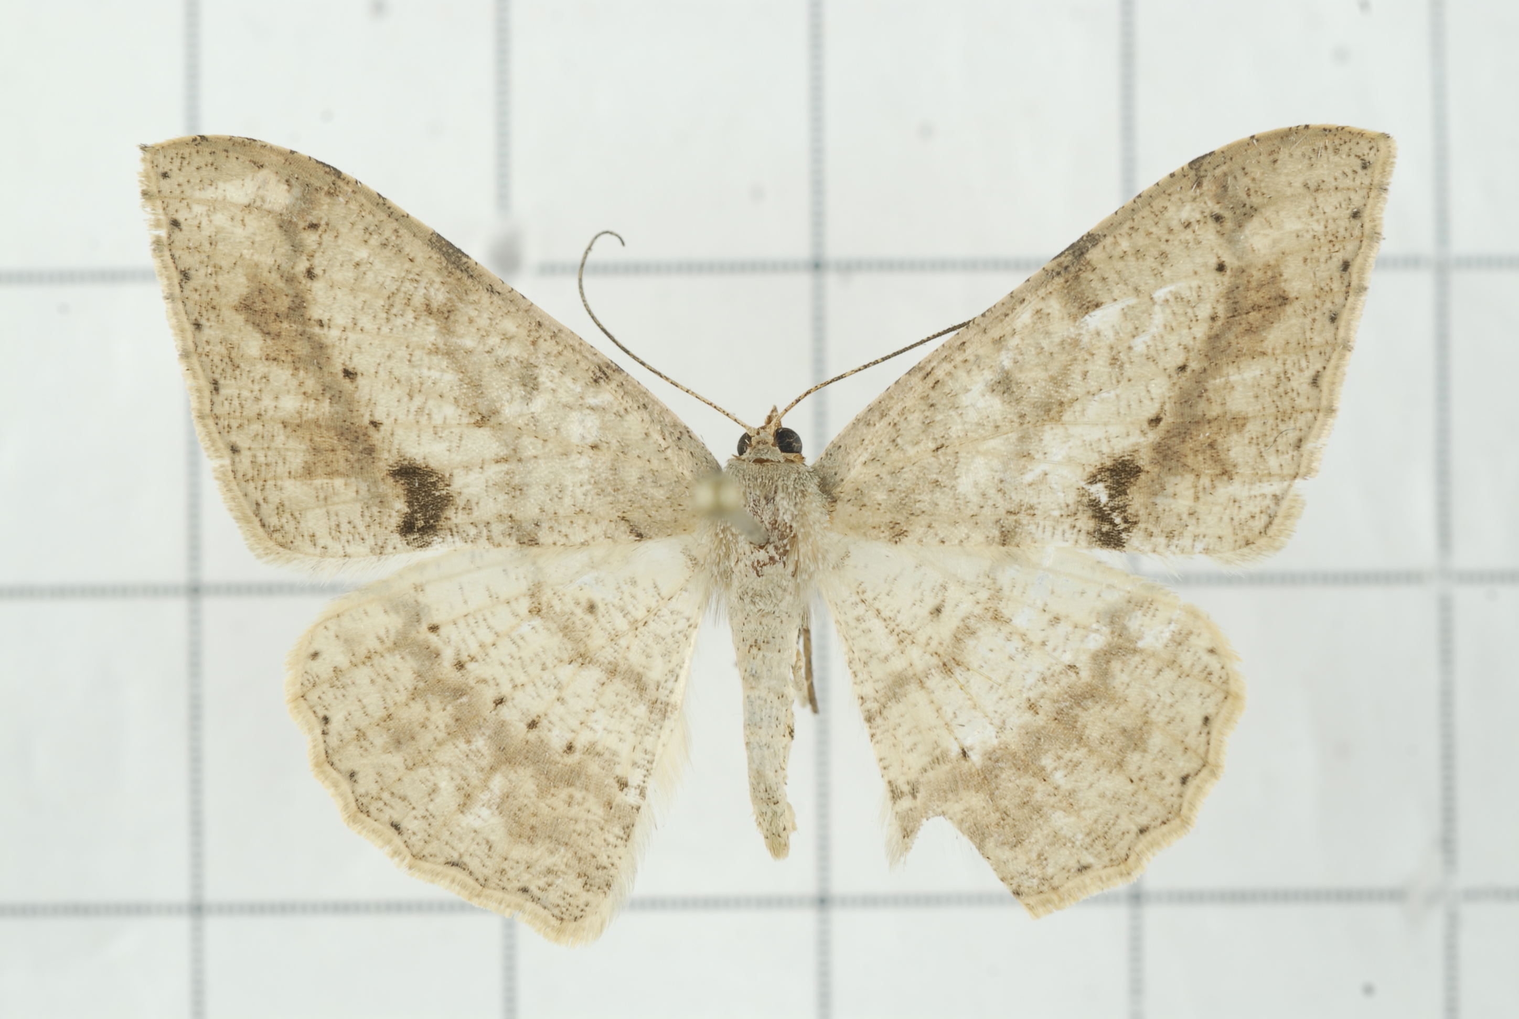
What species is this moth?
Luxiaria mitorrhaphes
